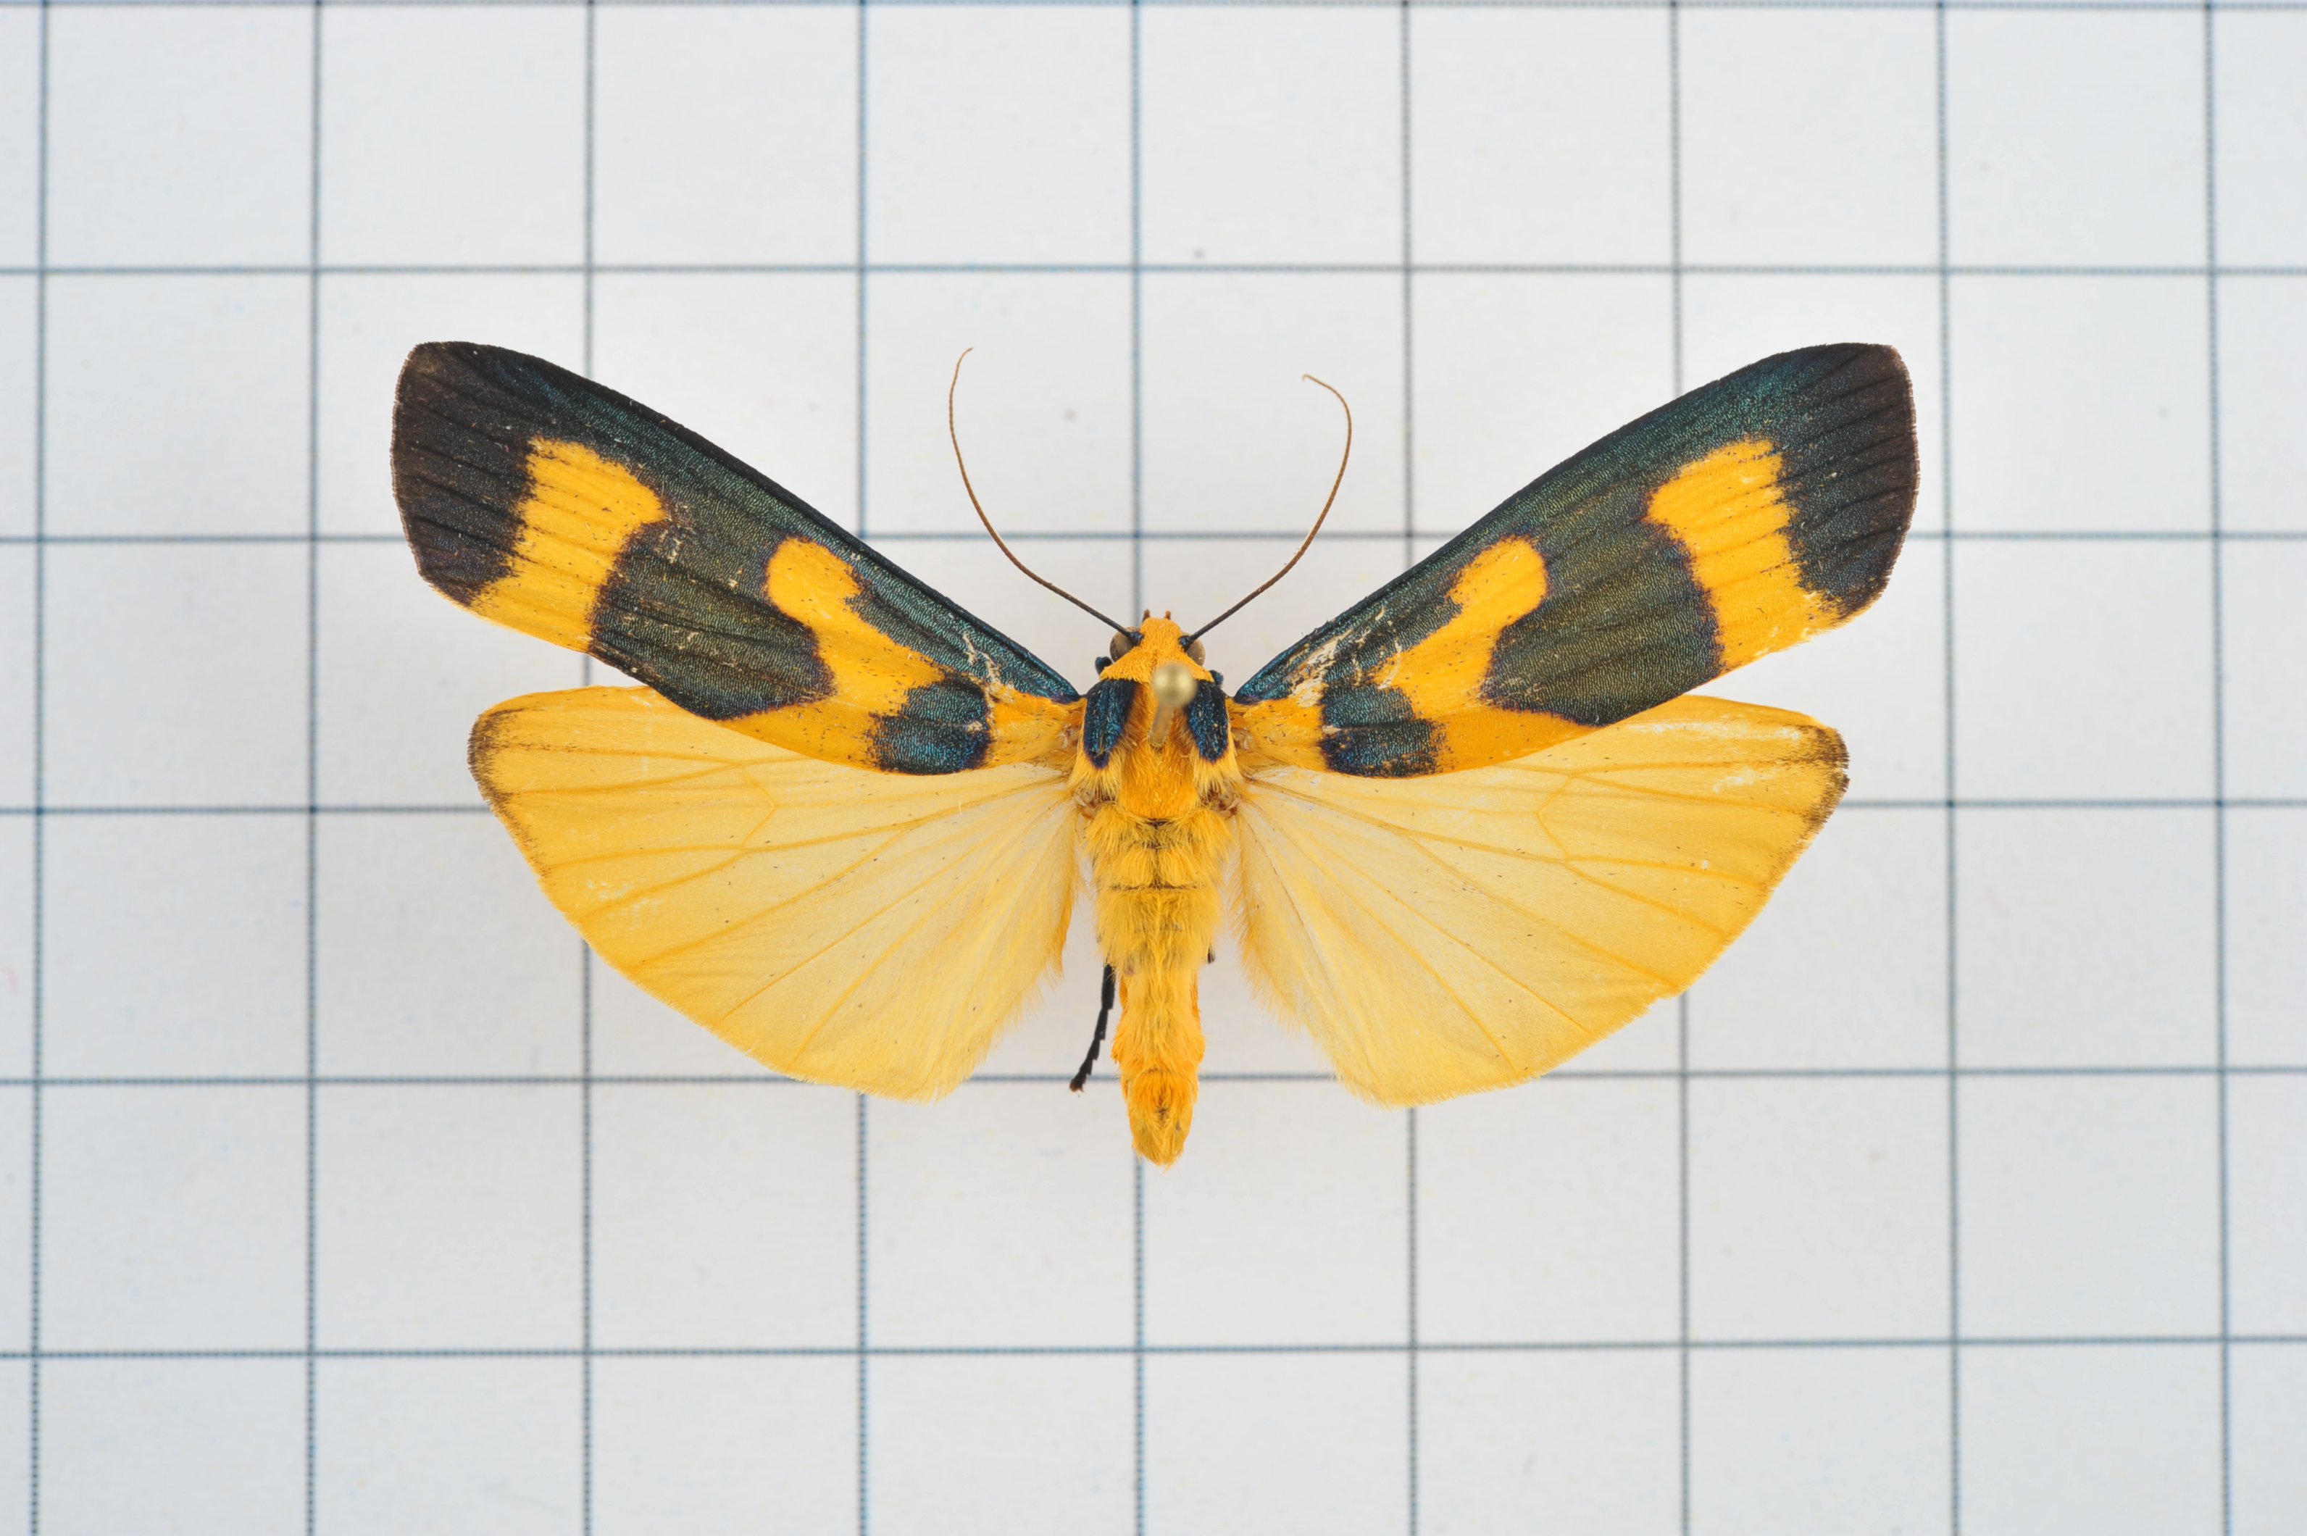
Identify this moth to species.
Chrysaeglia magnifica
